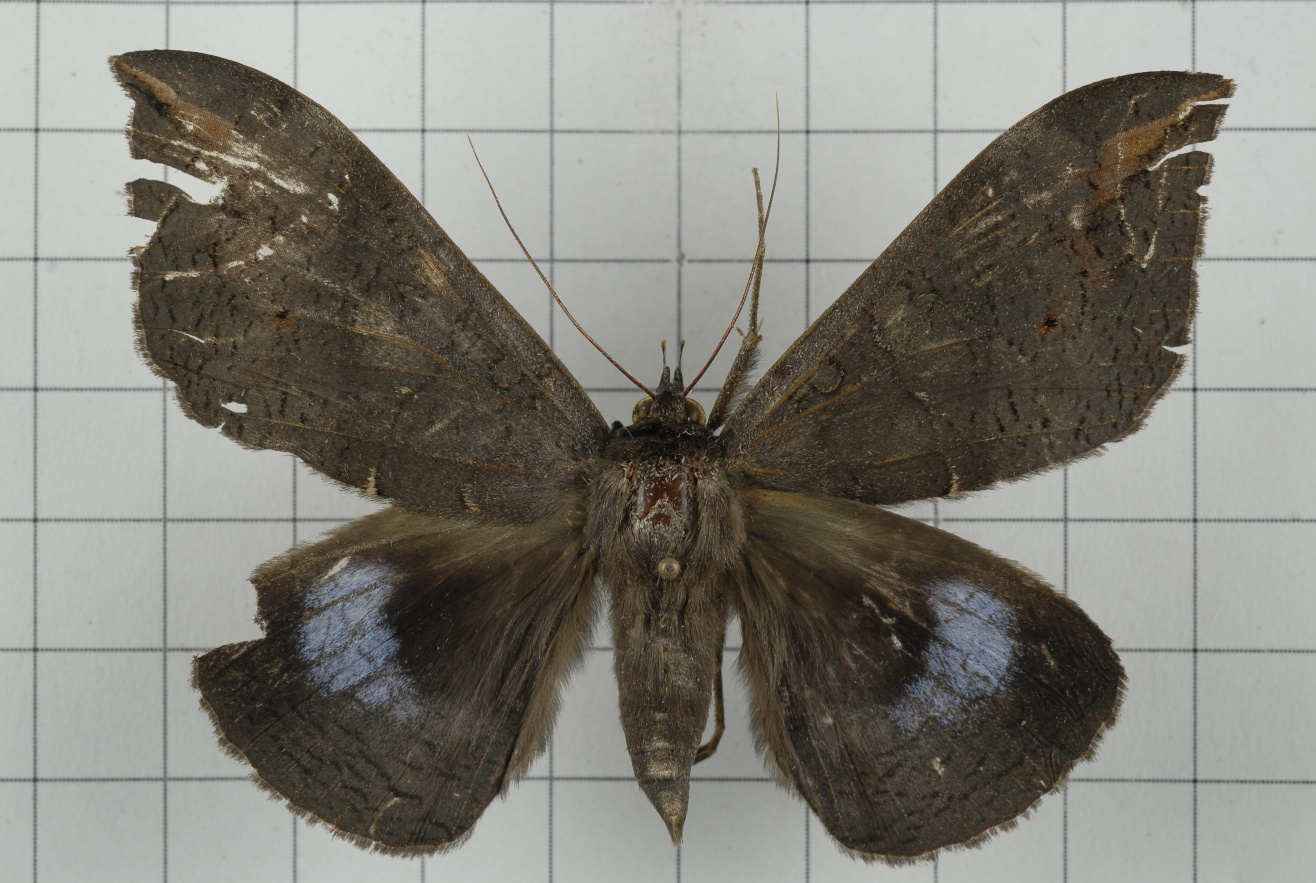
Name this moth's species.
Ischyja ferrifracta
